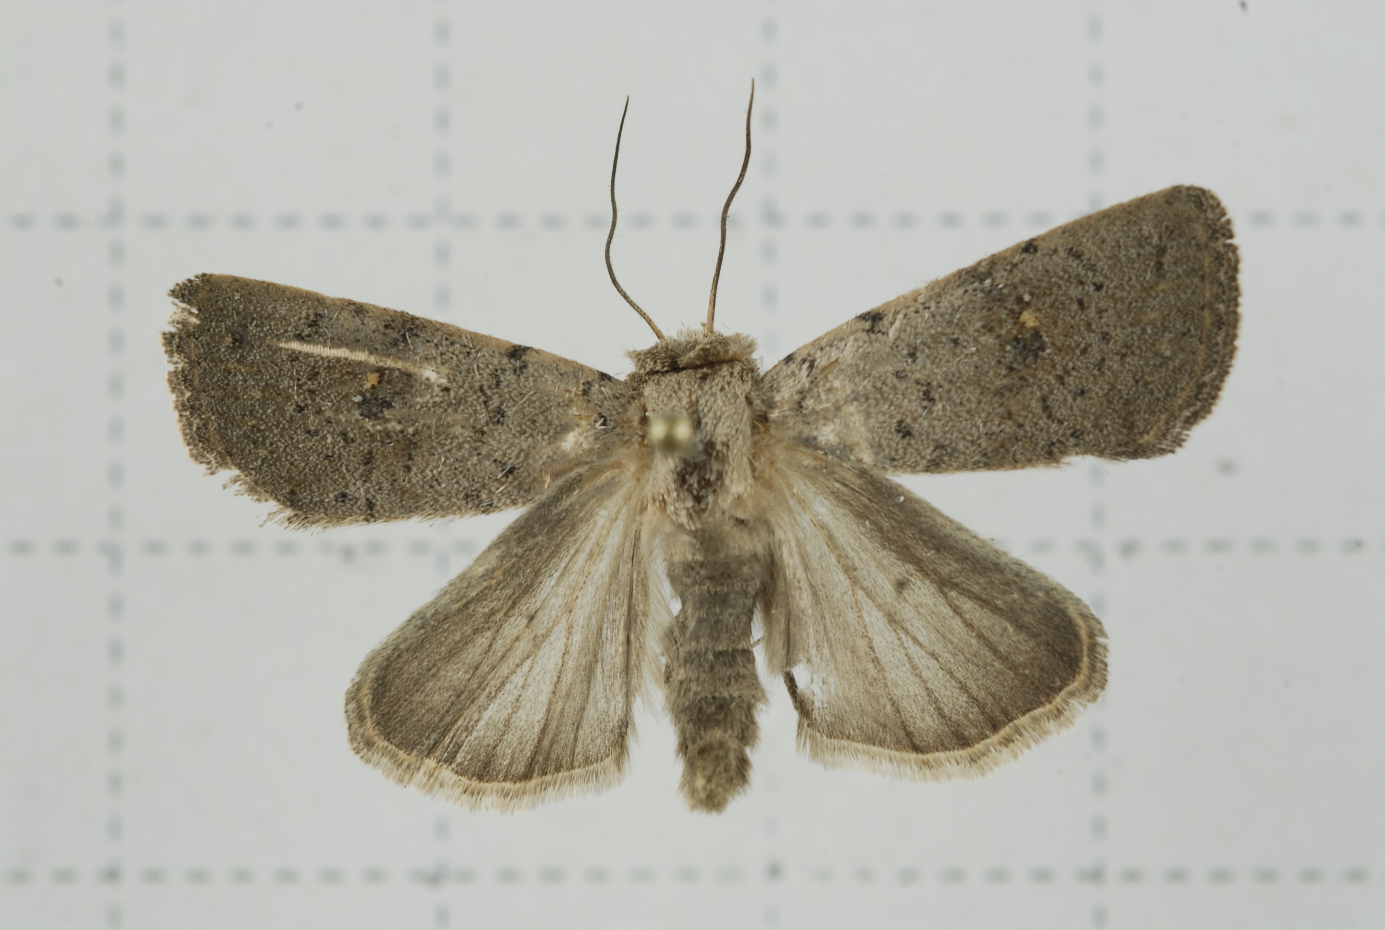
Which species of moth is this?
Athetis bremusa
